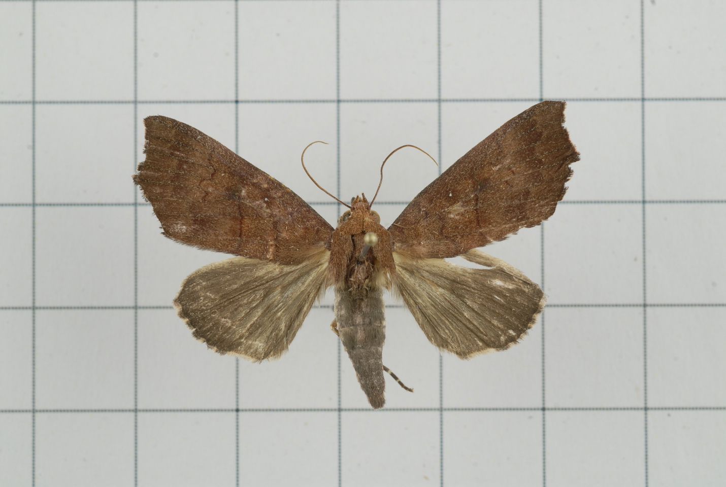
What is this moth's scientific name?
Rusicada privata
